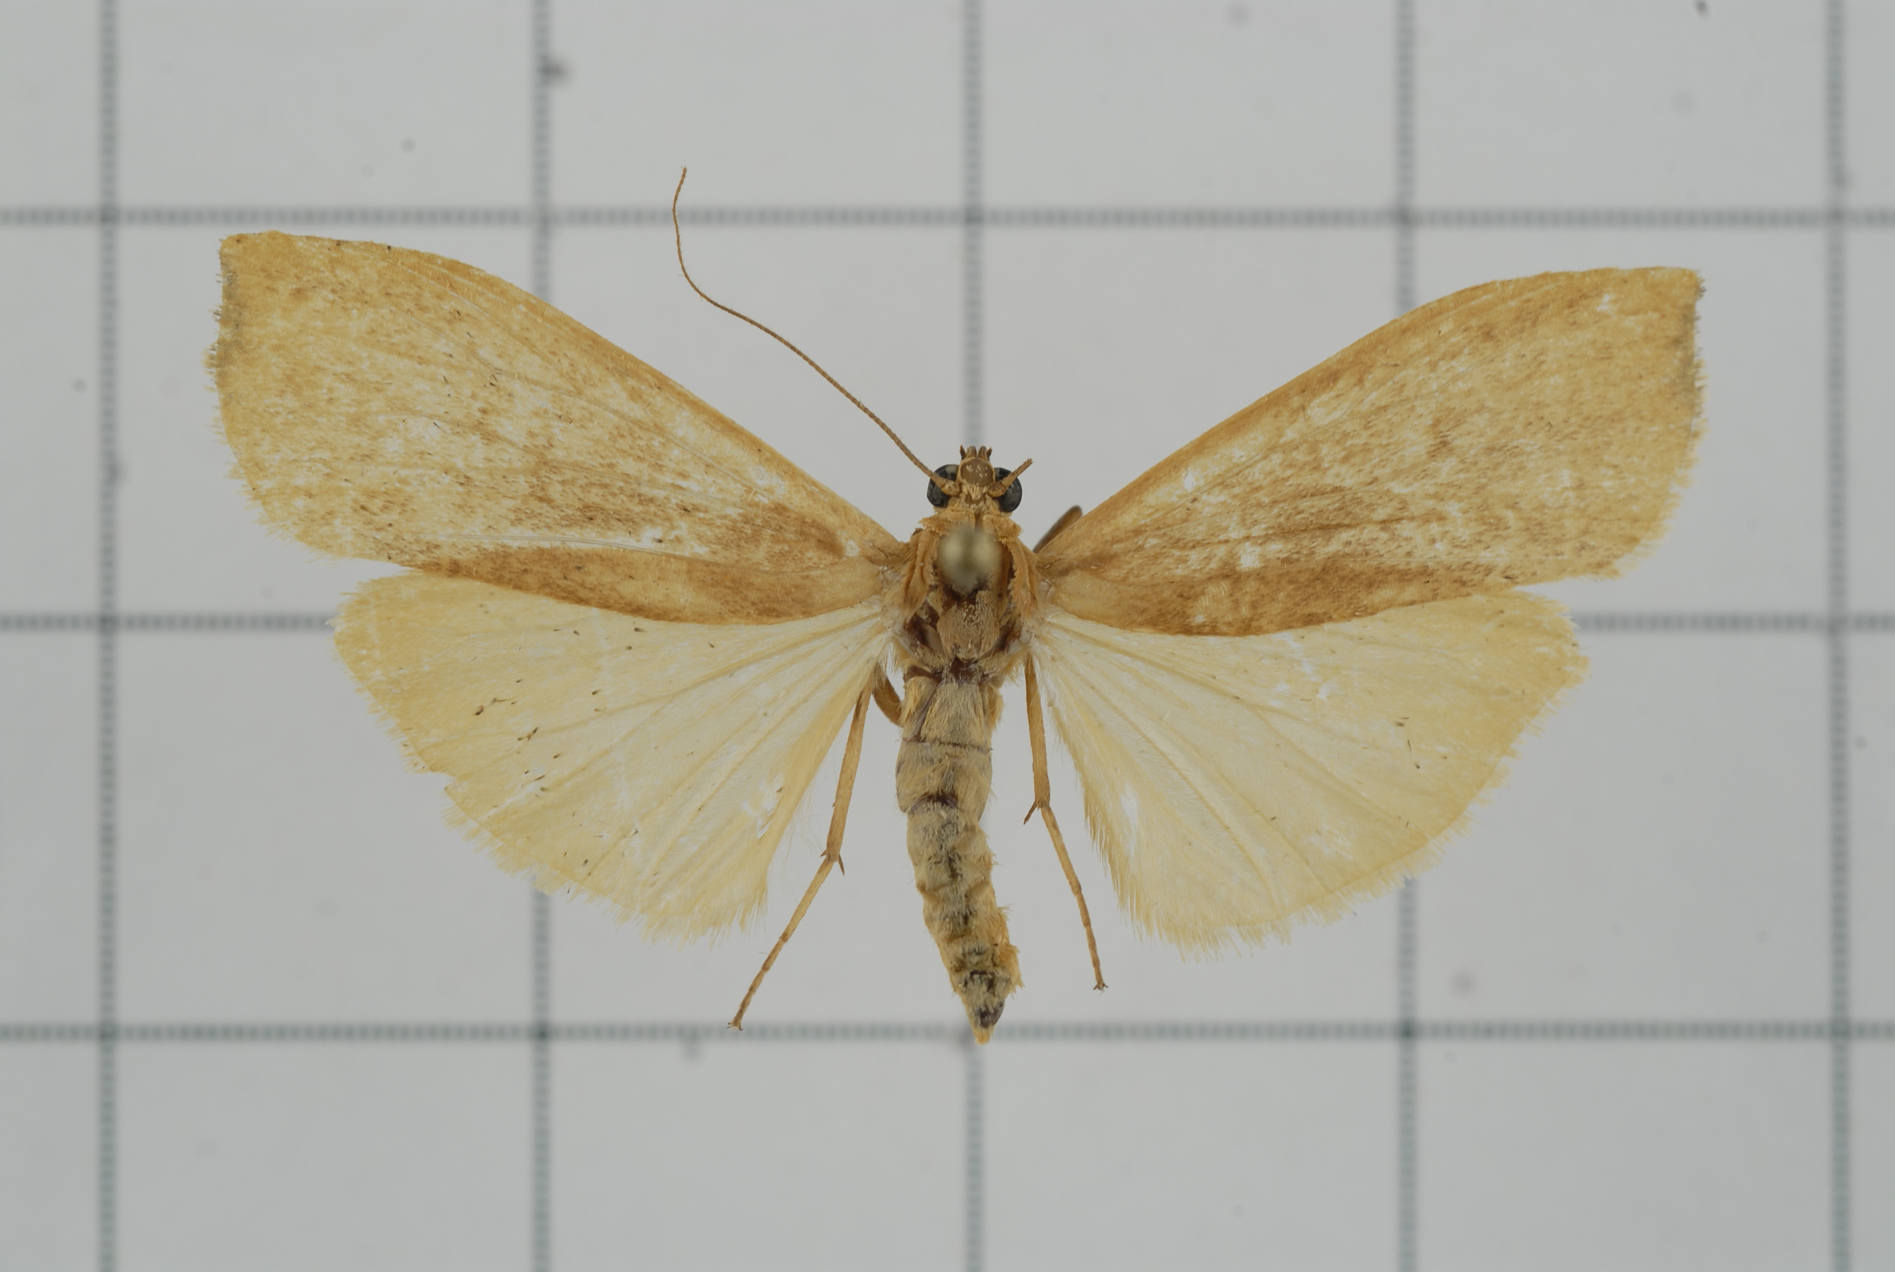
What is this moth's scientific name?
Nishada formosibia
